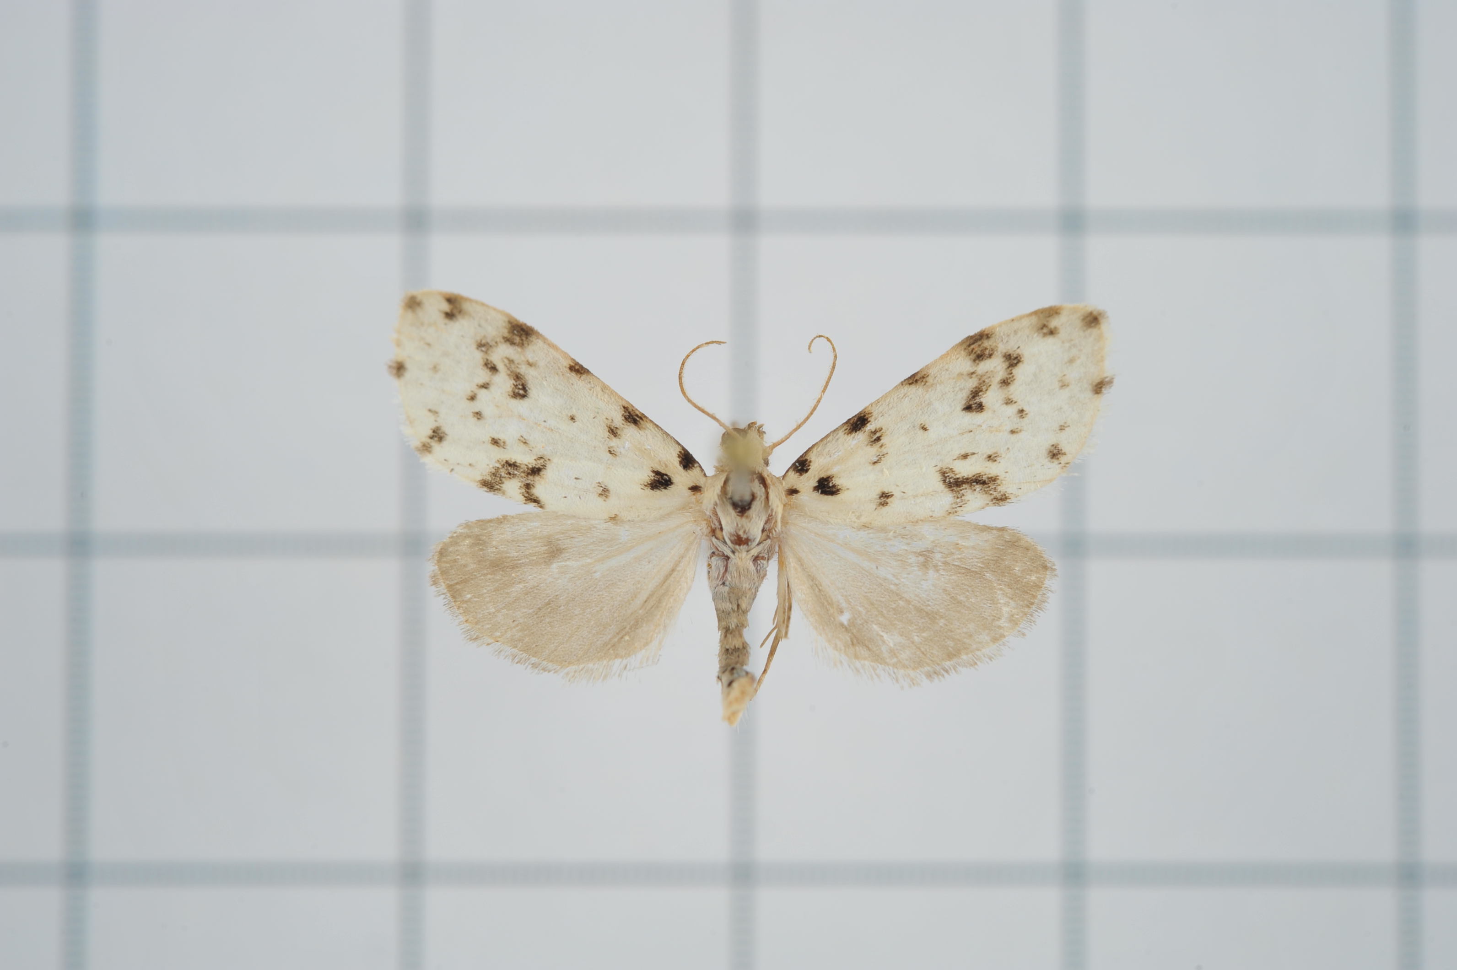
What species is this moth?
Siccia taiwana
